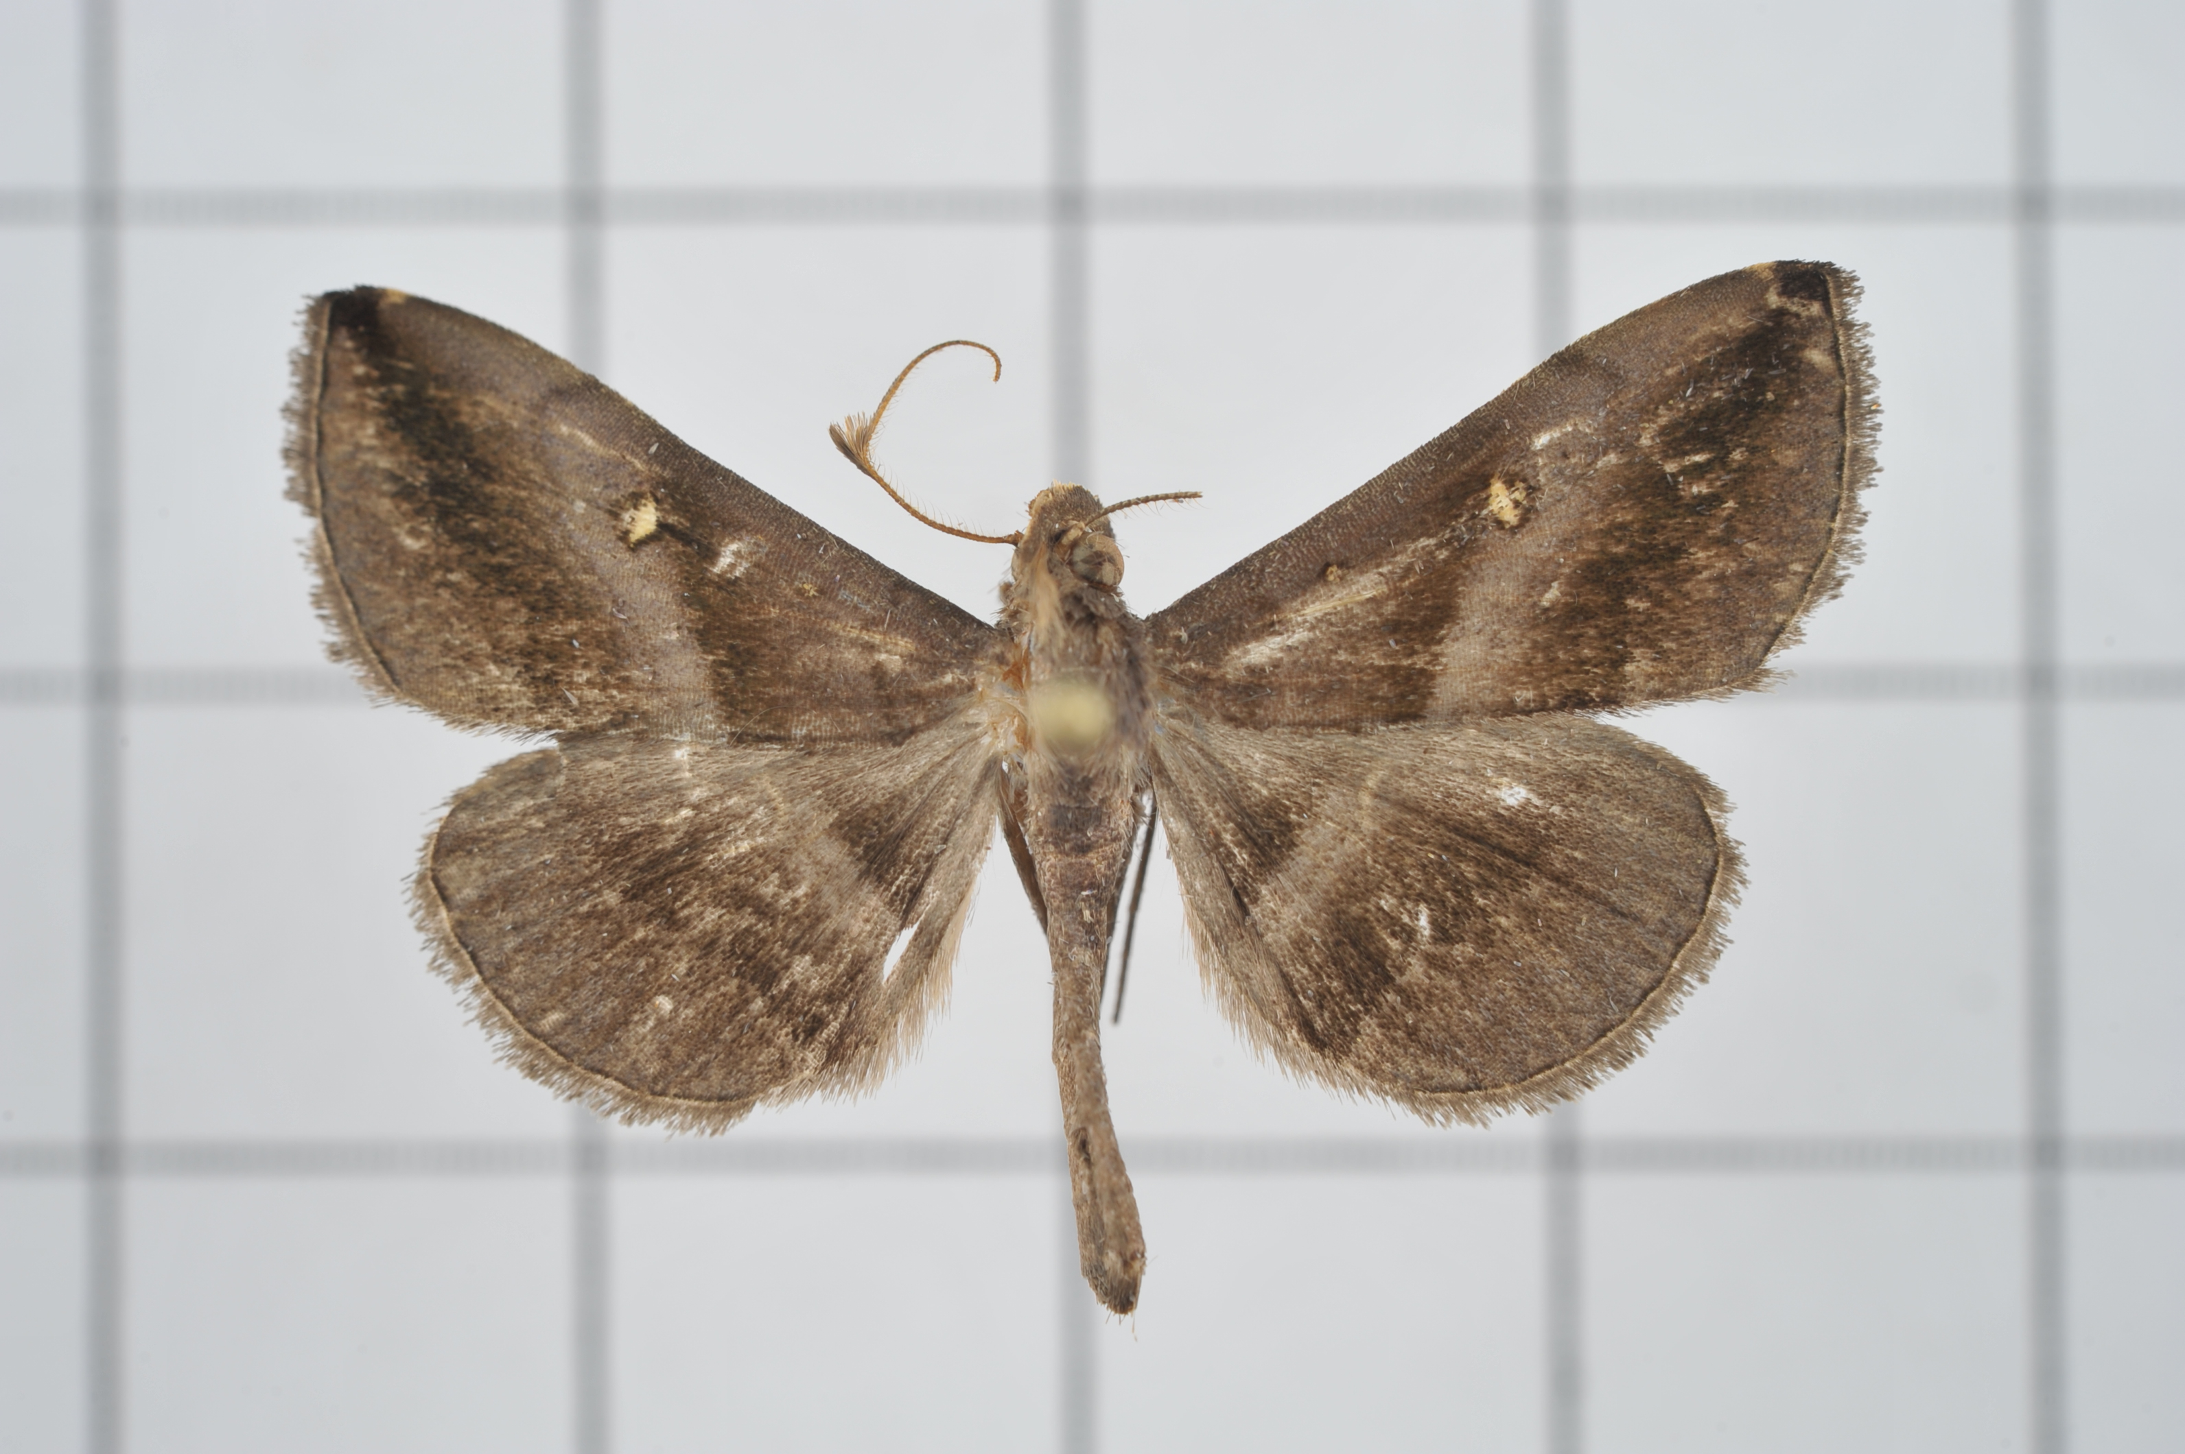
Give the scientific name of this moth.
Hadennia hypenalis
